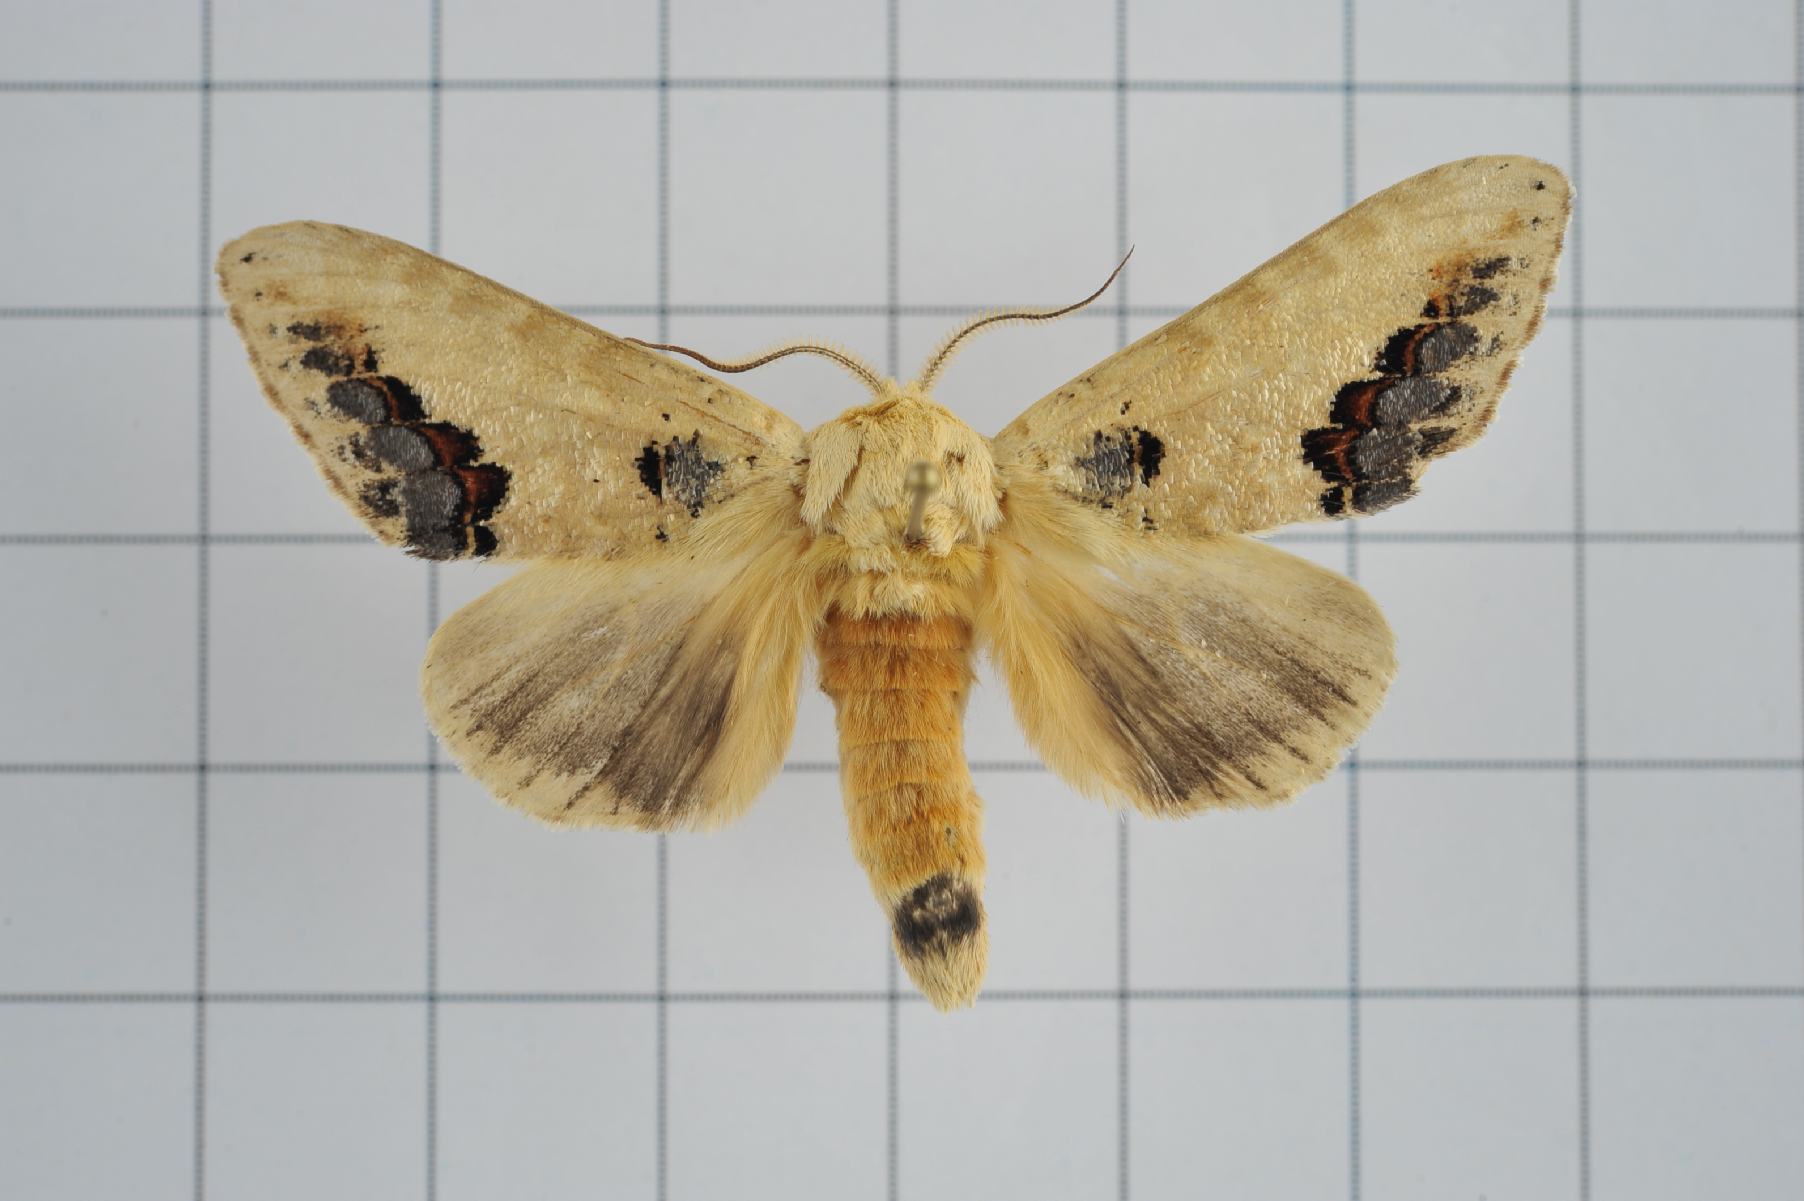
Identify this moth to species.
Phalera flavescens flavescens
